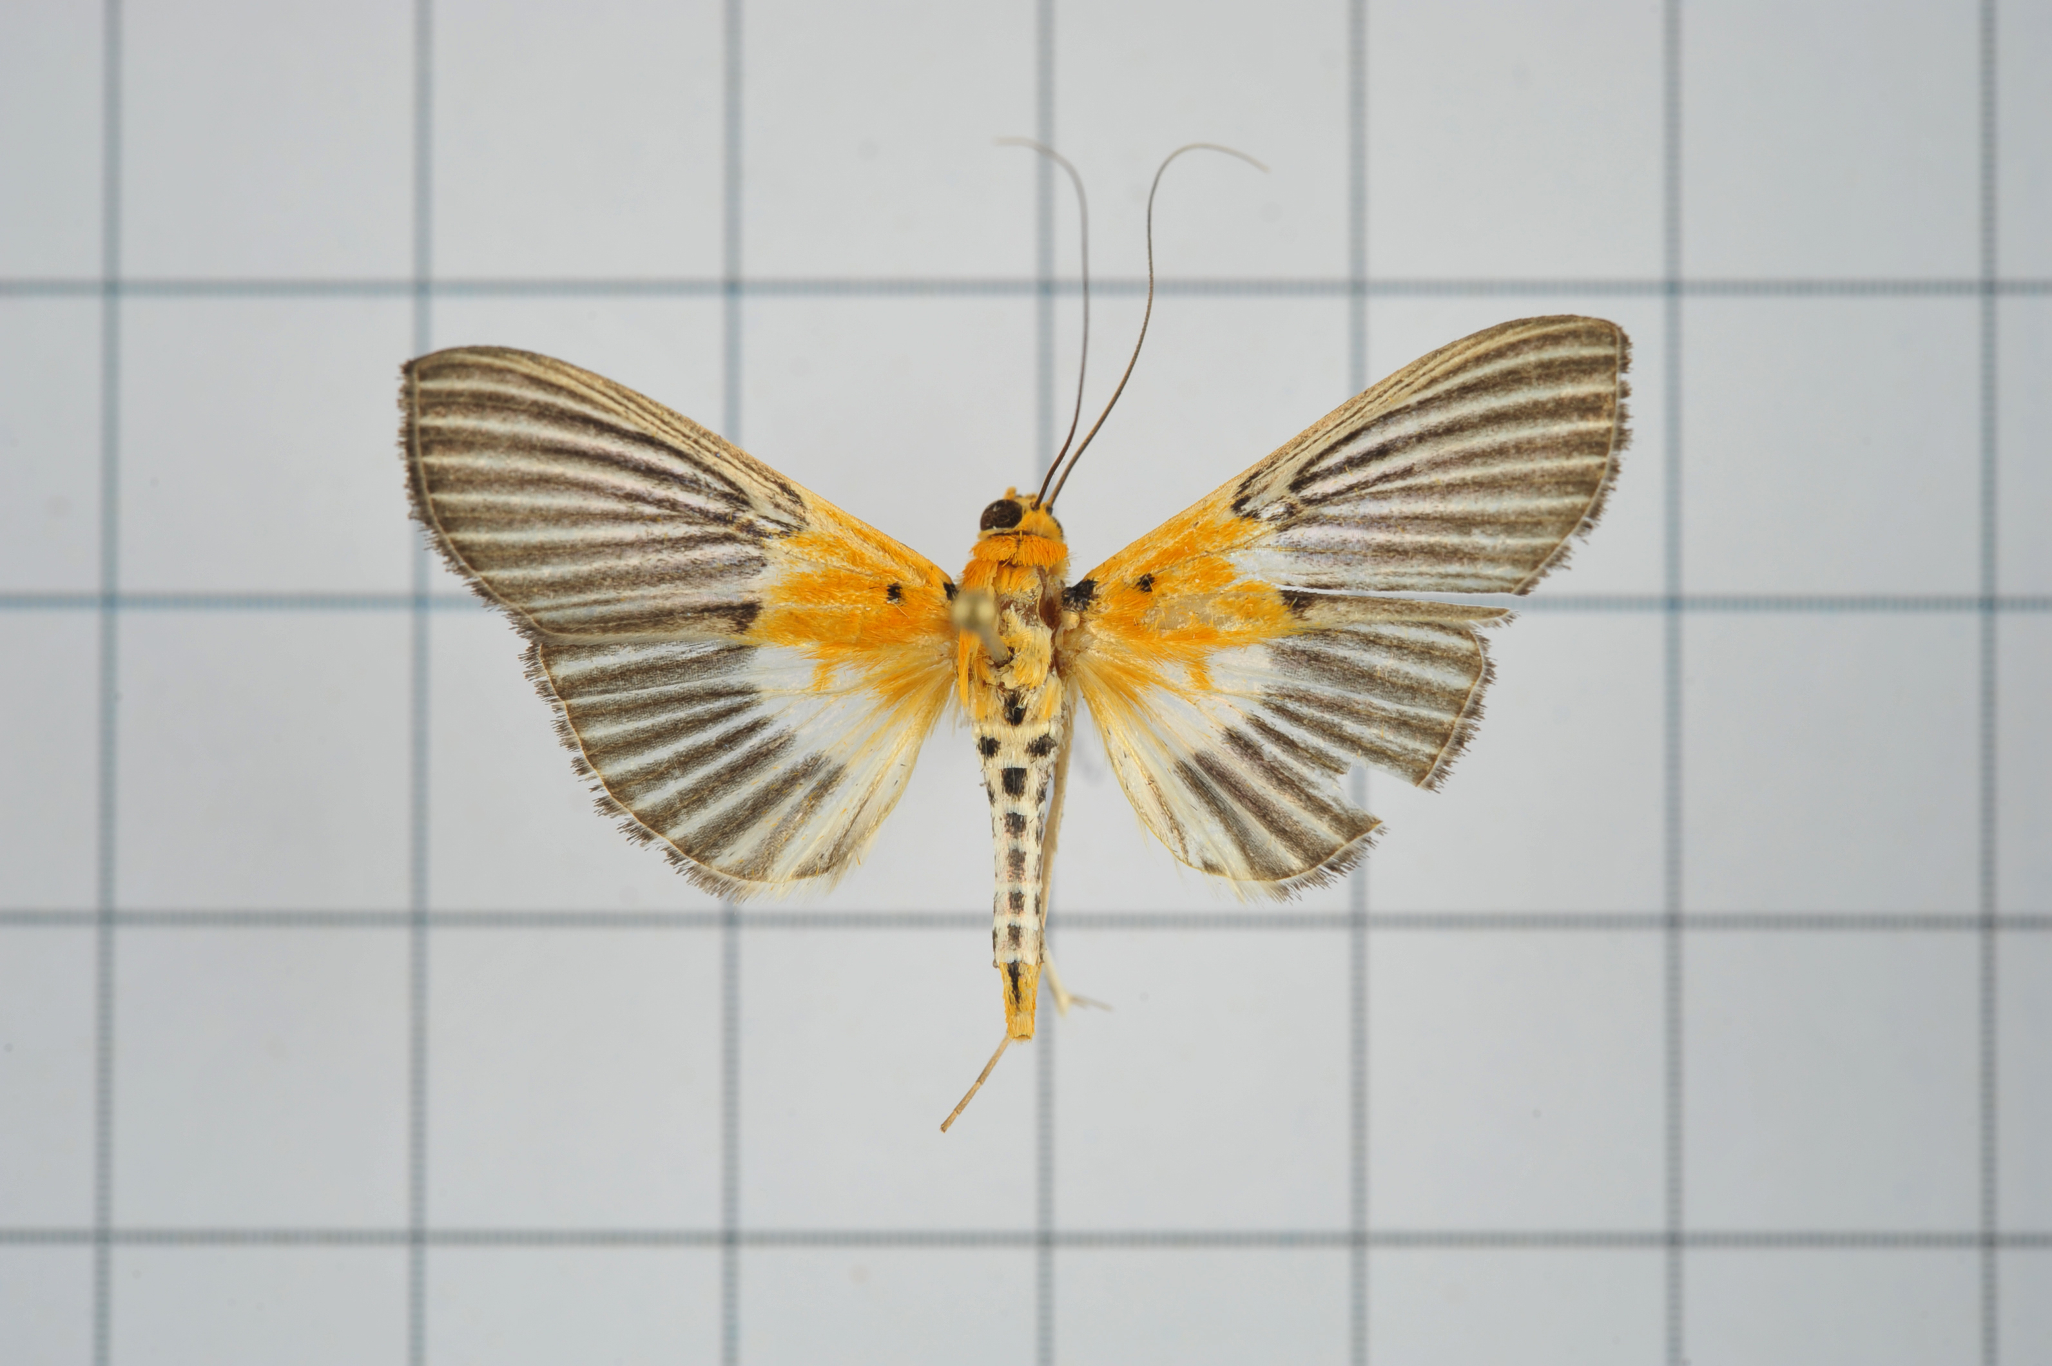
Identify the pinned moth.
Nevrina procopia
